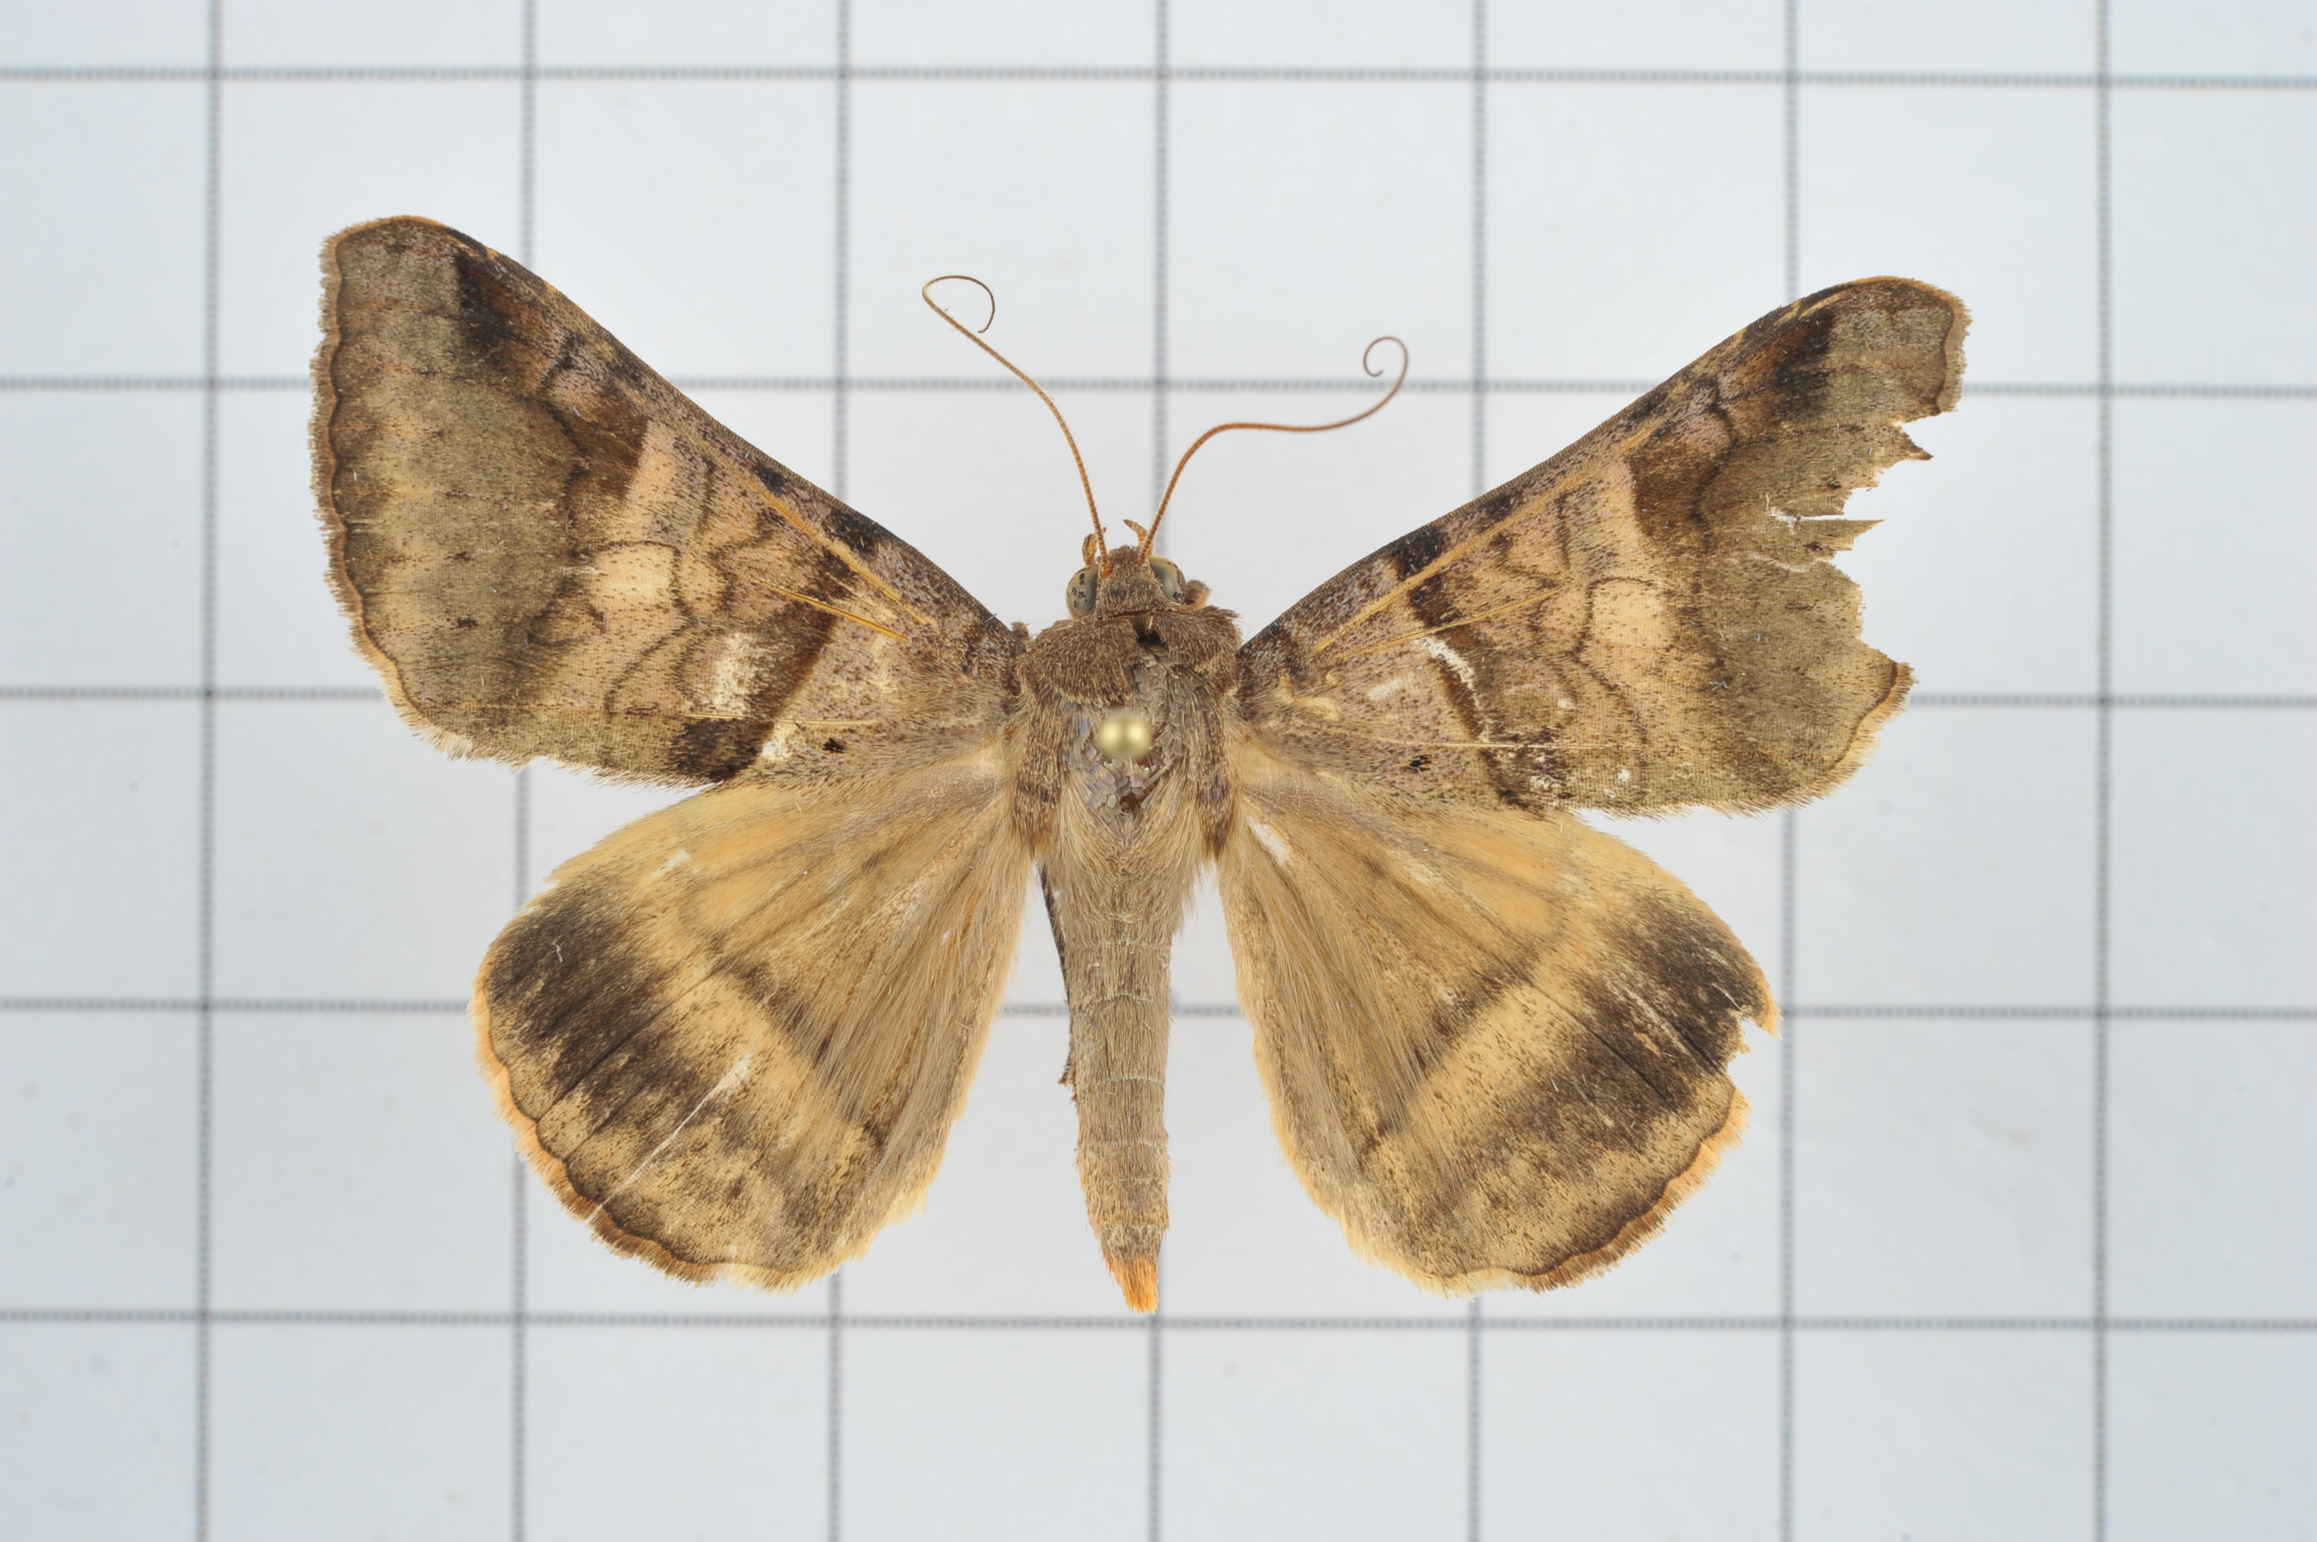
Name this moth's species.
Mocis undata
